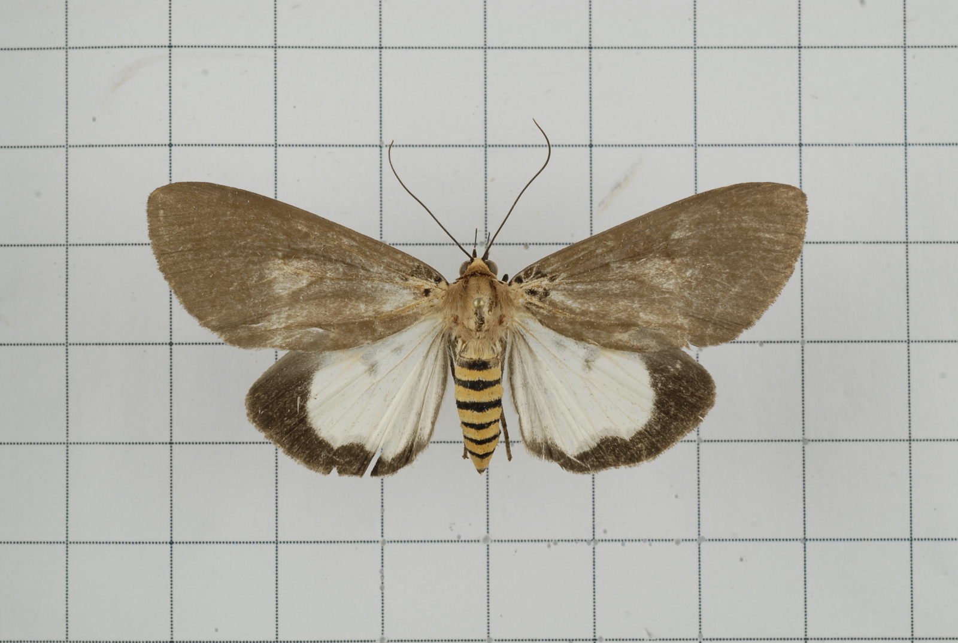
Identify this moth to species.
Asota heliconia zebrina
